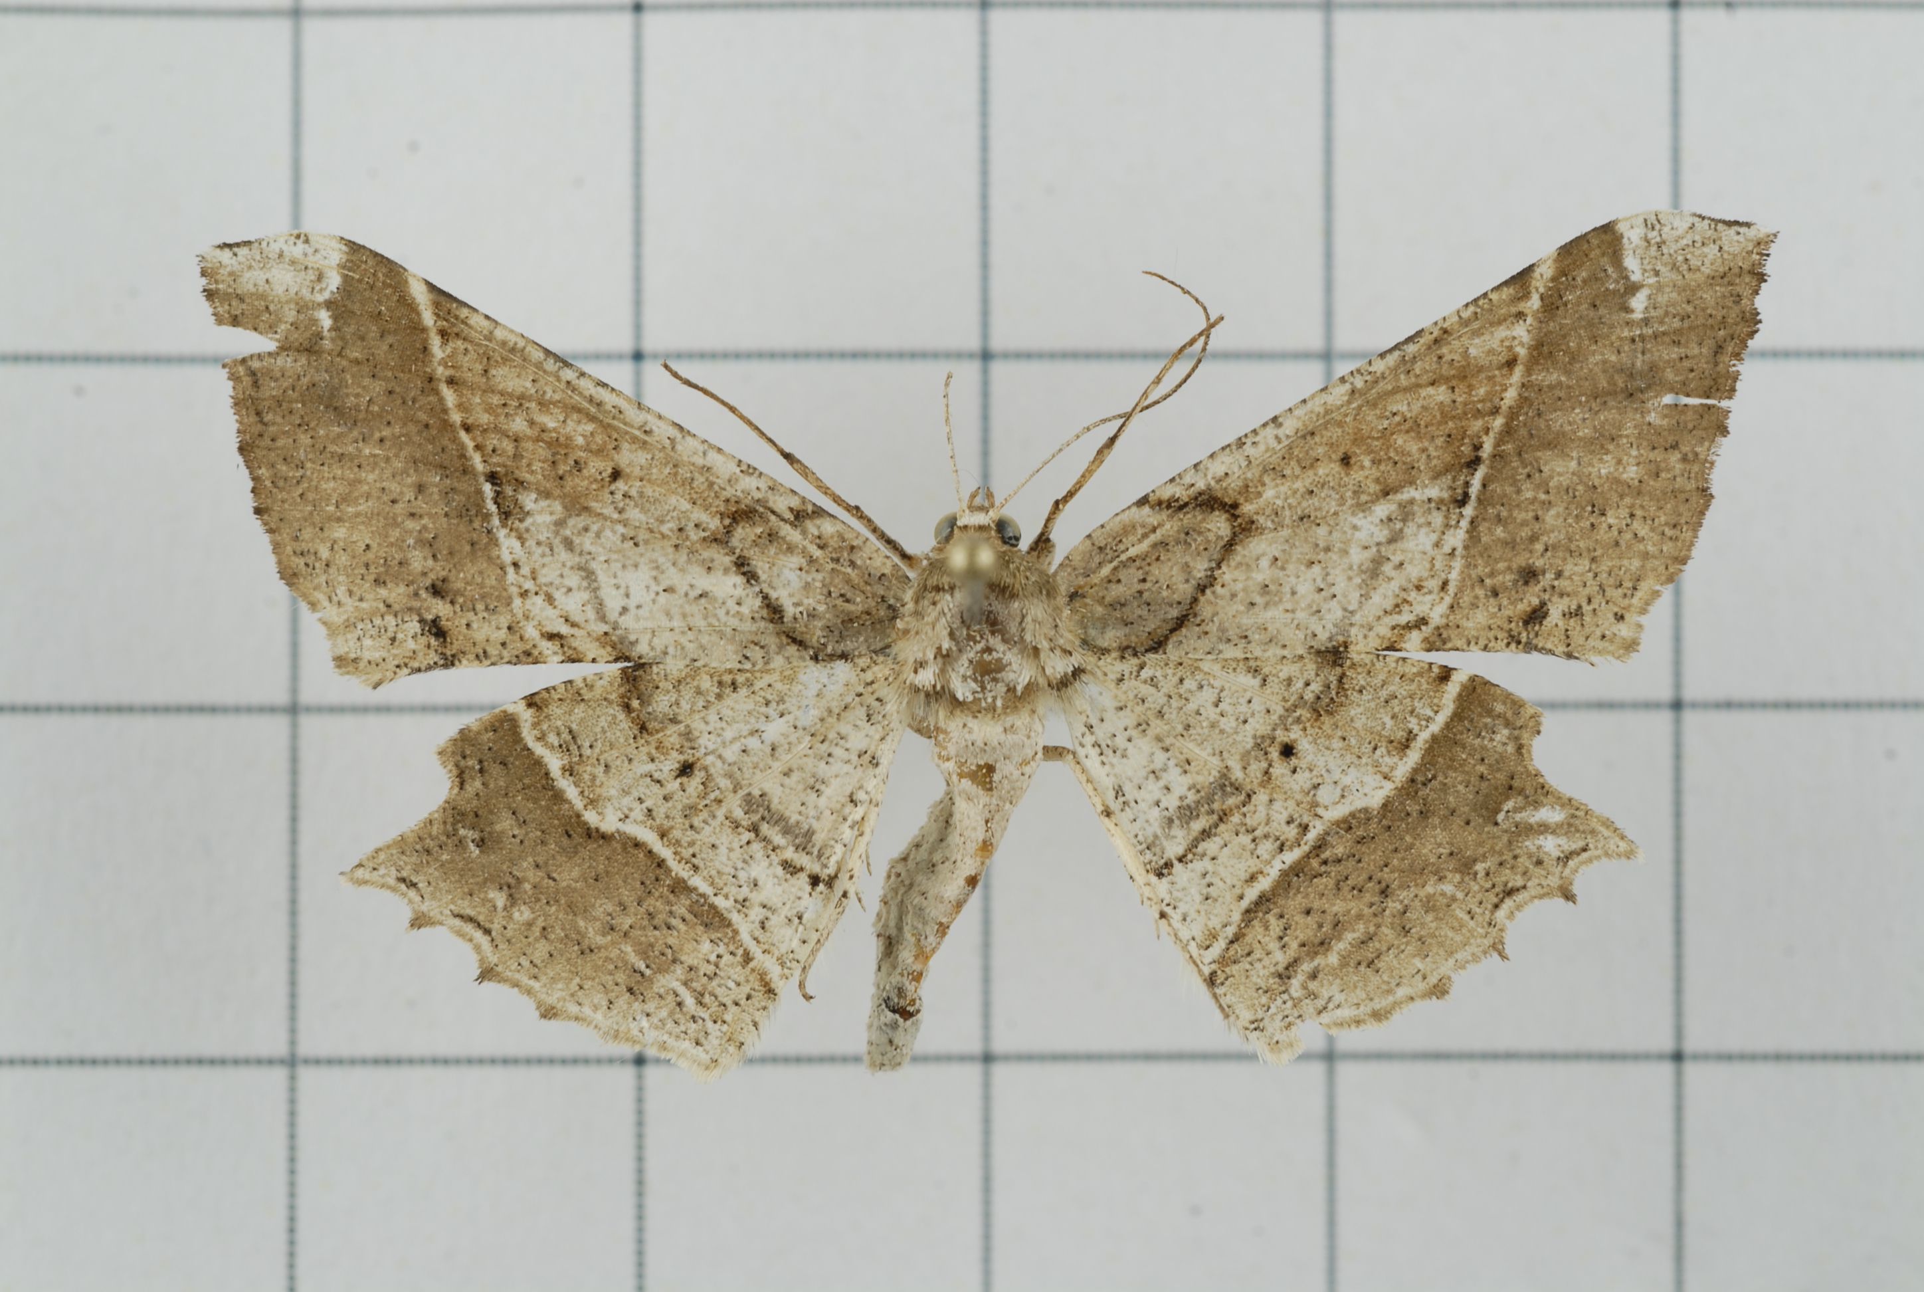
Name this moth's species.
Krananda latimarginaria
